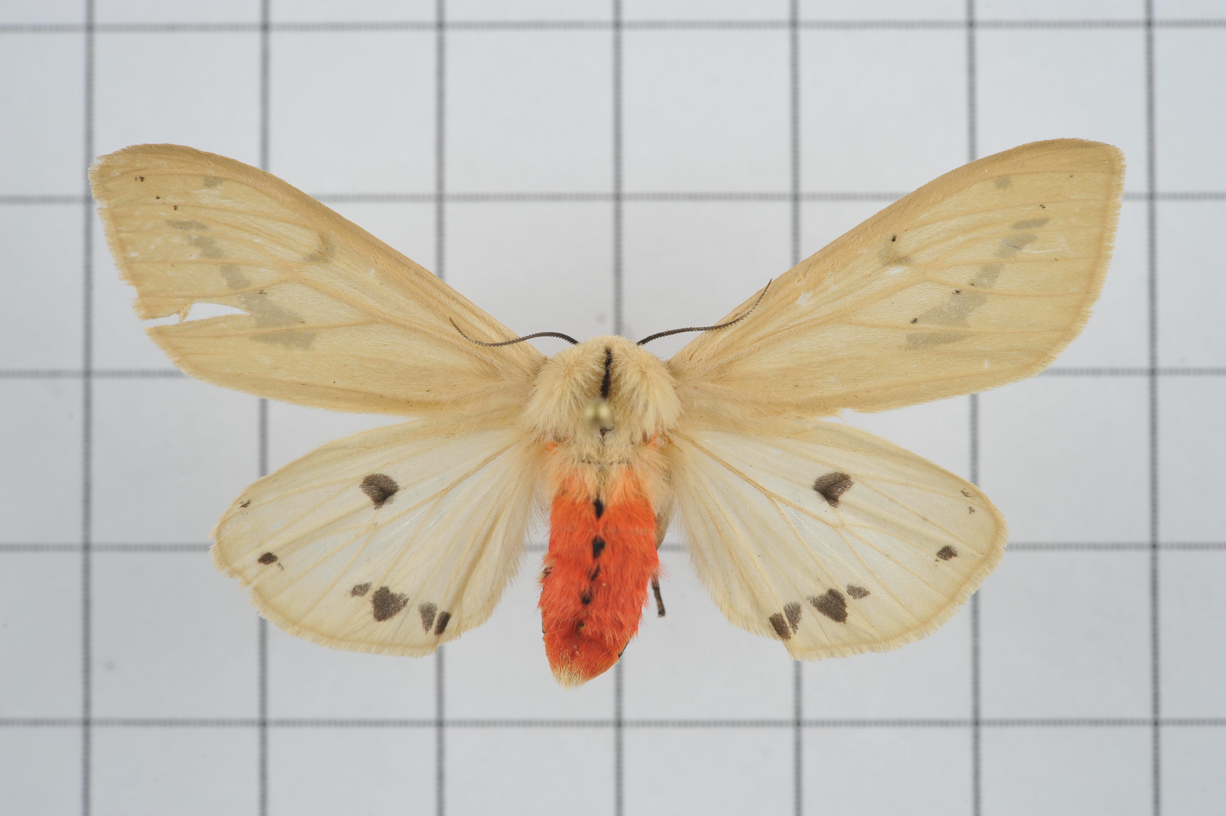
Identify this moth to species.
Spilarctia sagittifera taiwanensis
